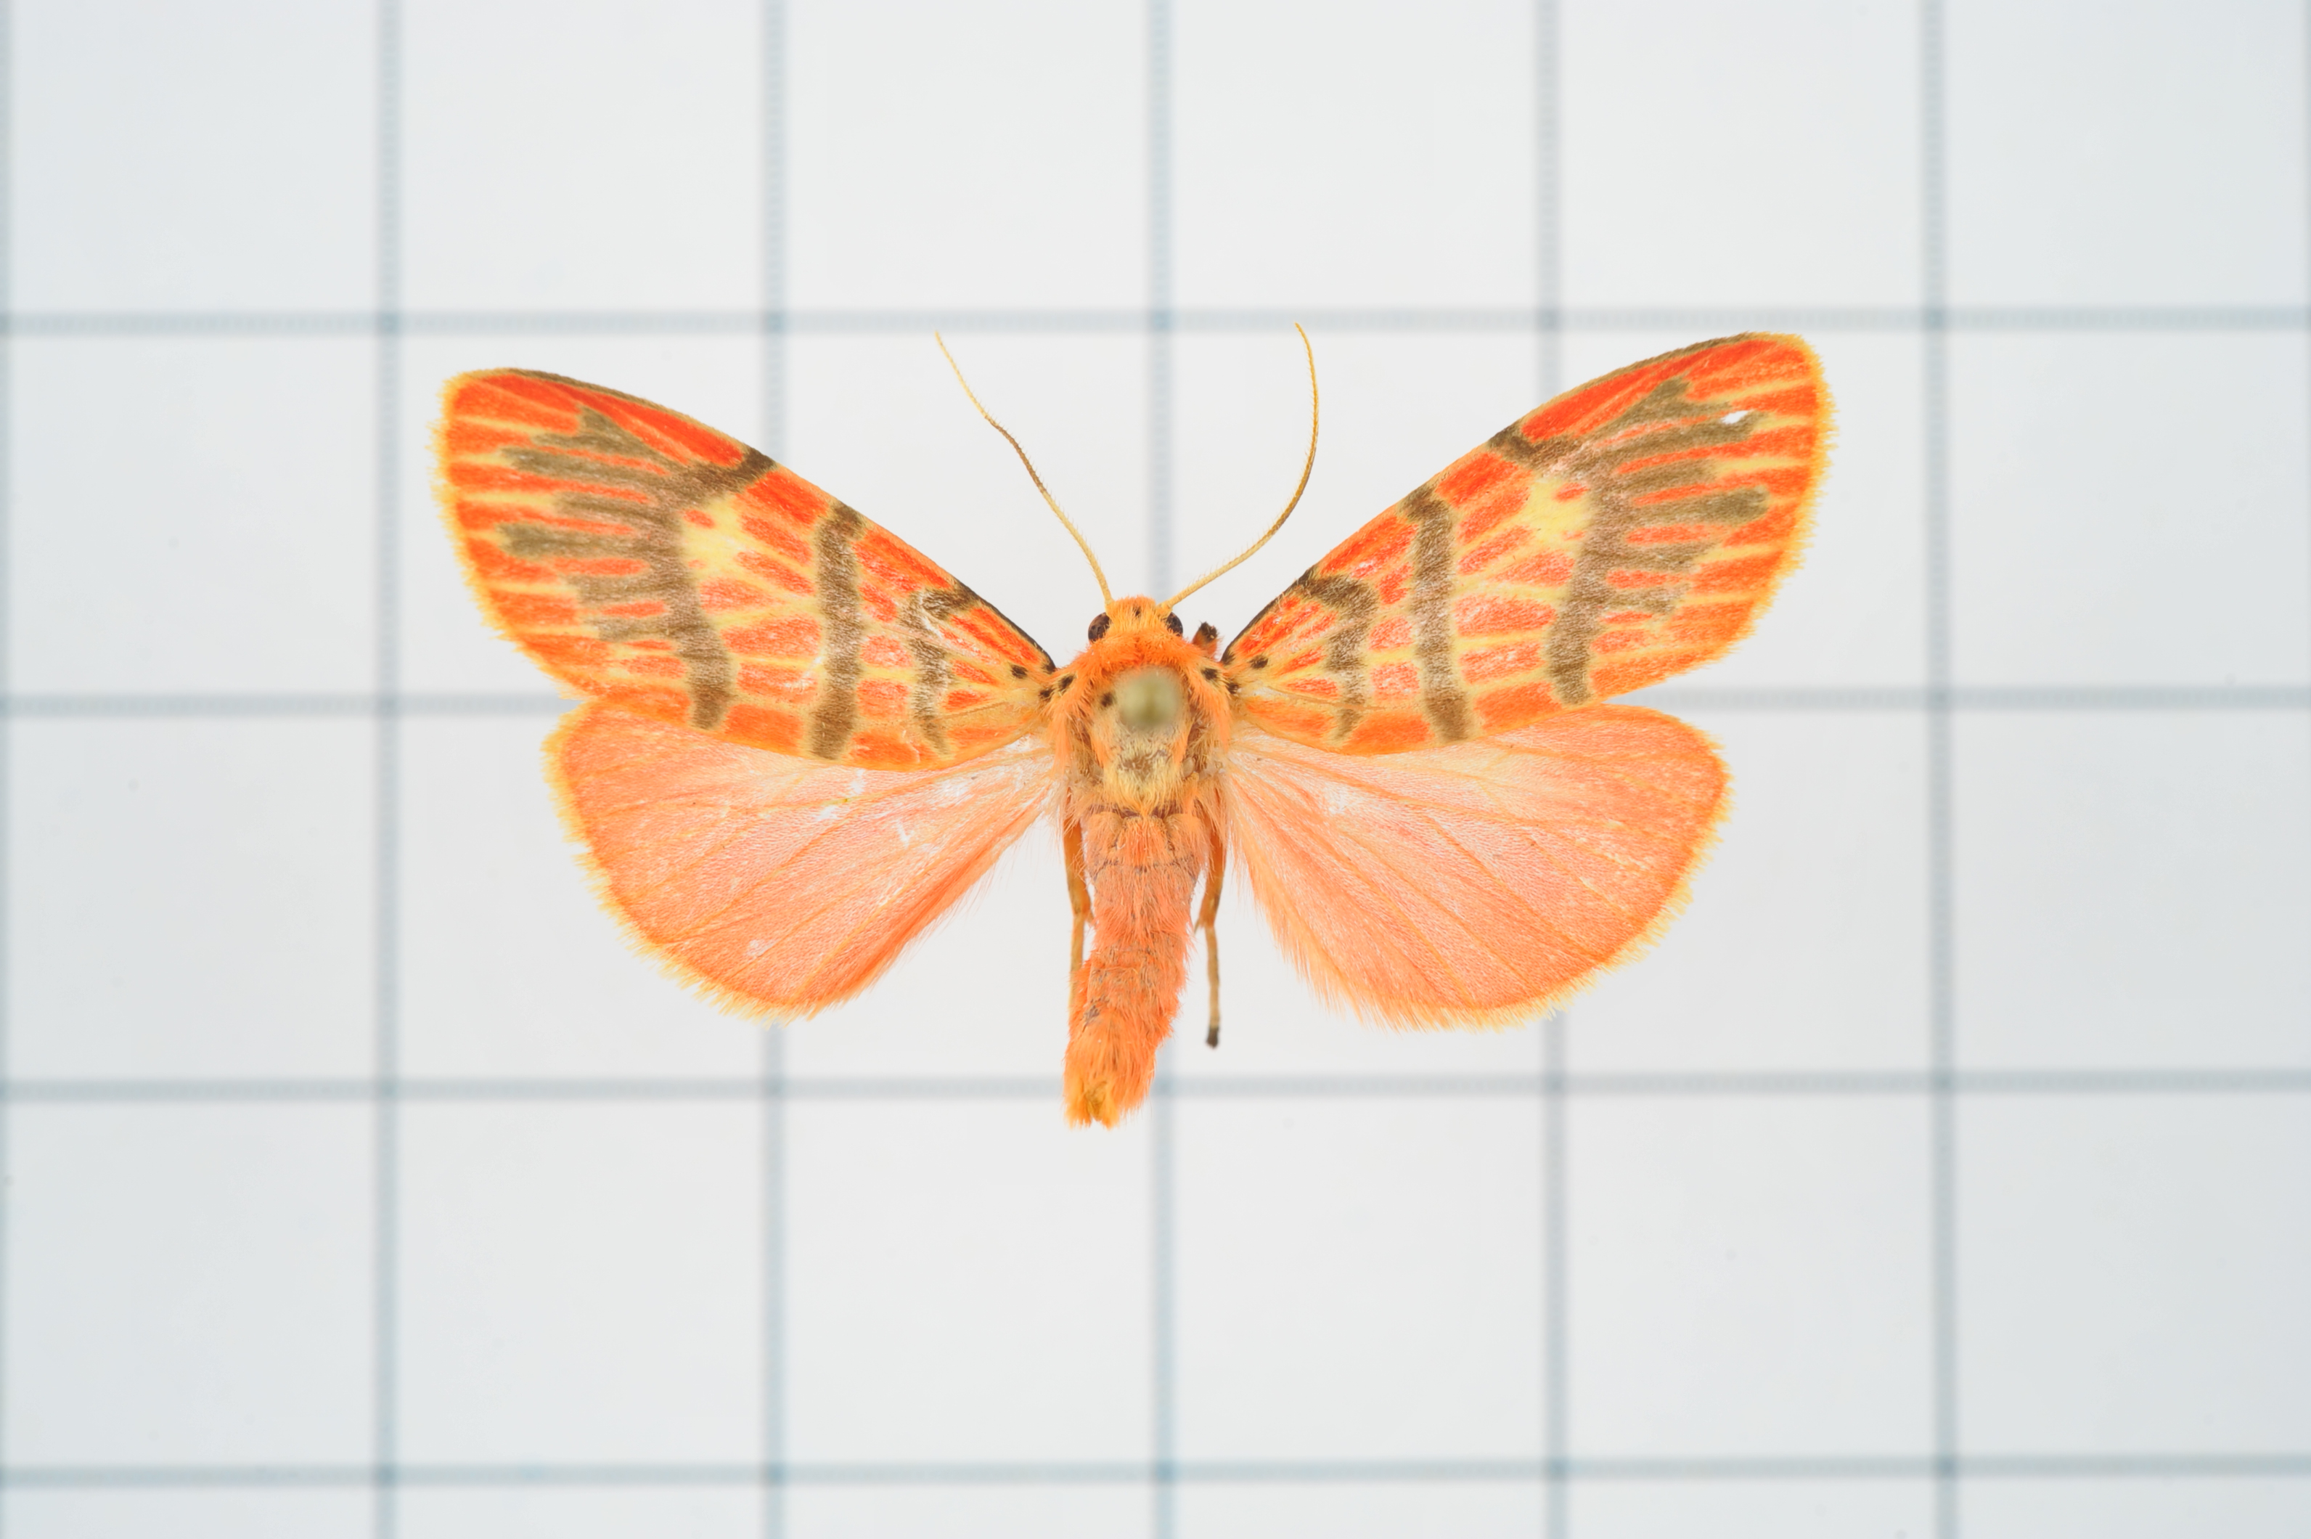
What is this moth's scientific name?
Barsine sauteri
